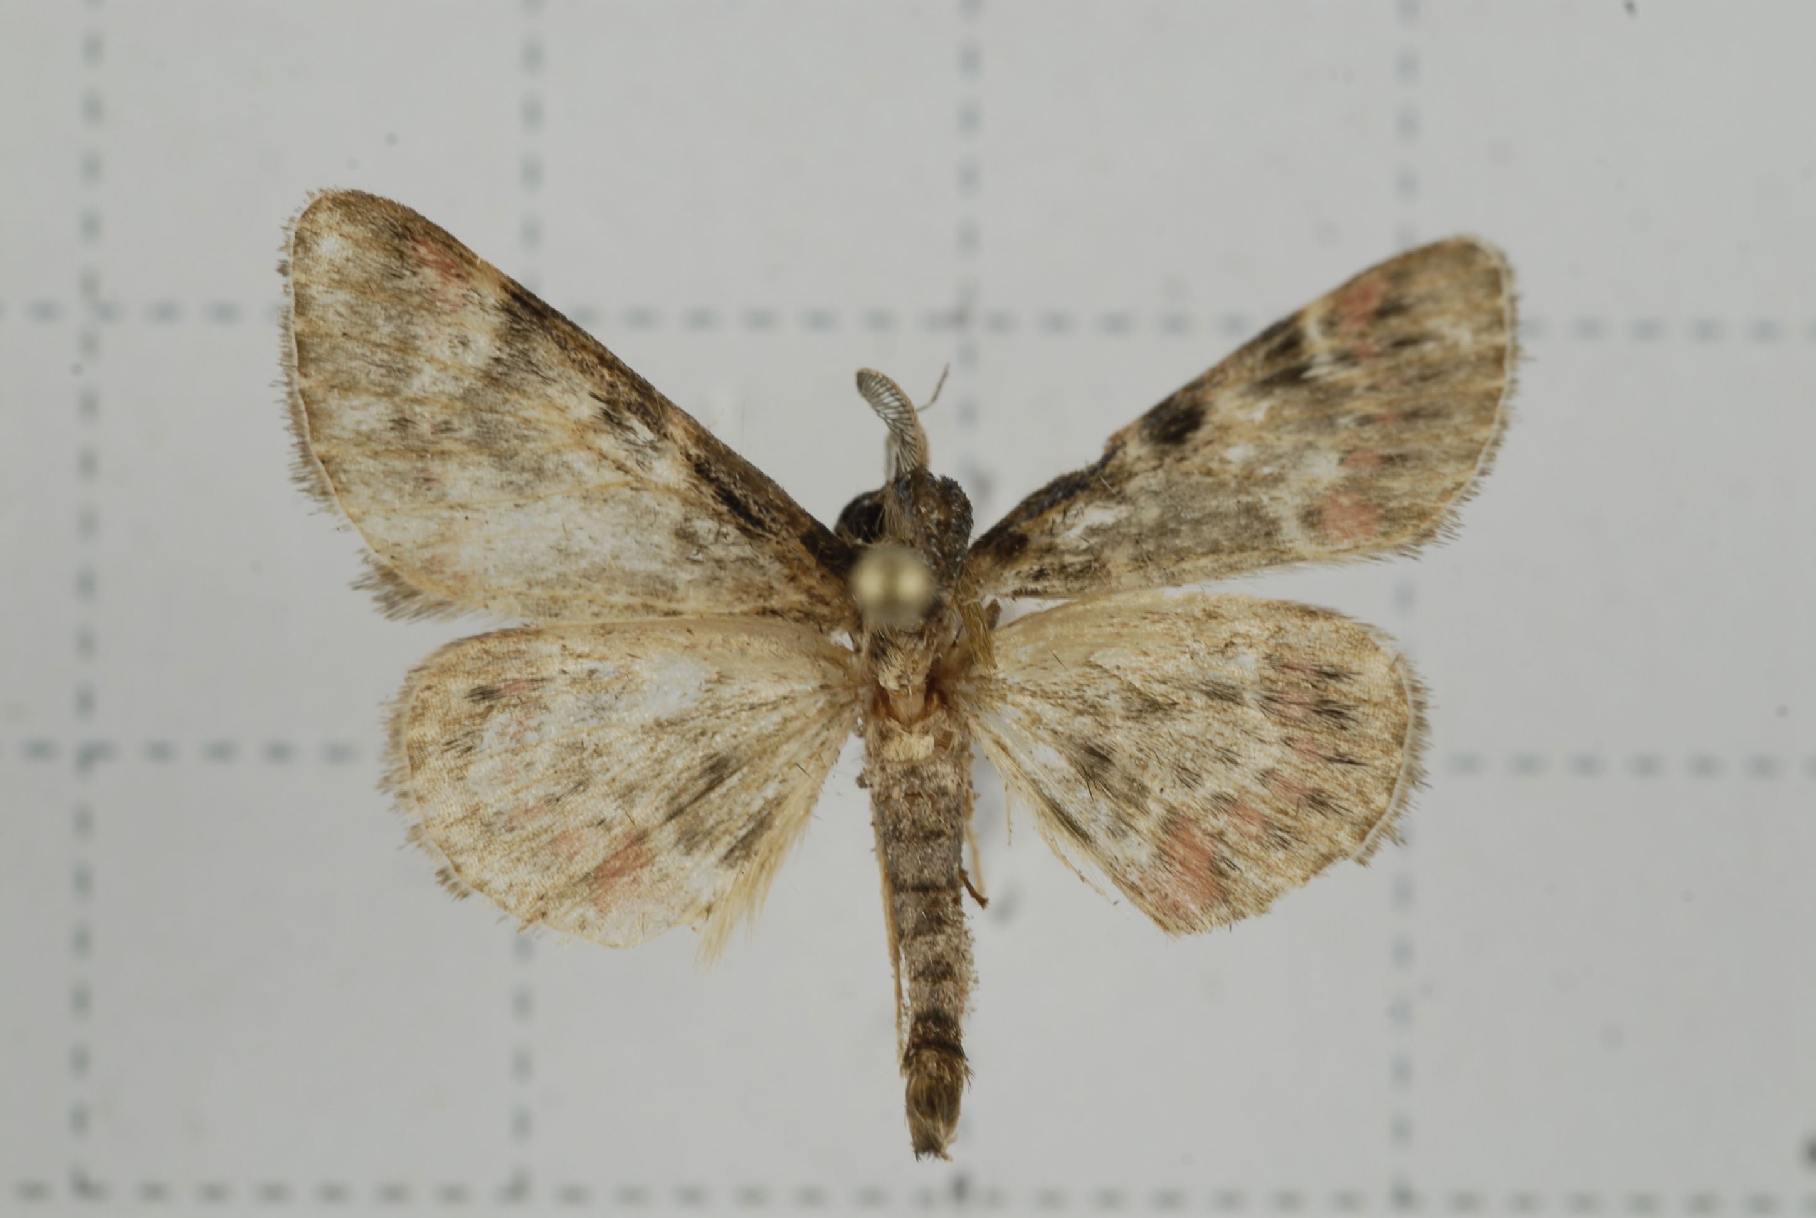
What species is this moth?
Coenodomus dudgeoni
